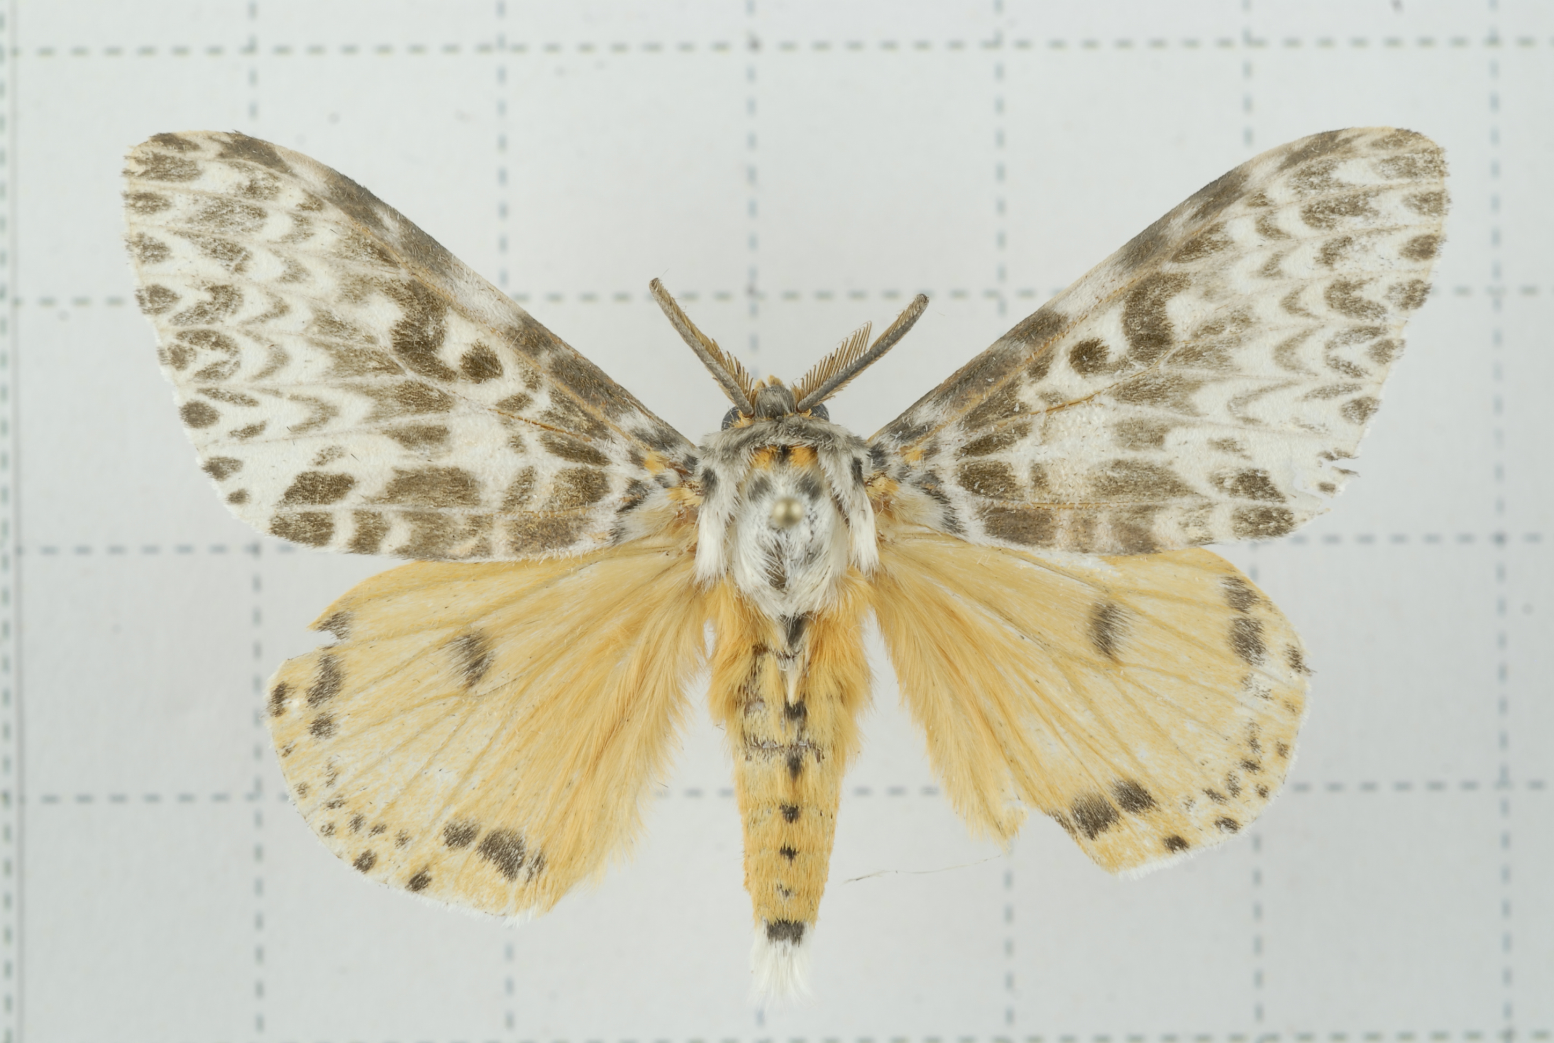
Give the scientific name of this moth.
Lymantria mathura subpallida
